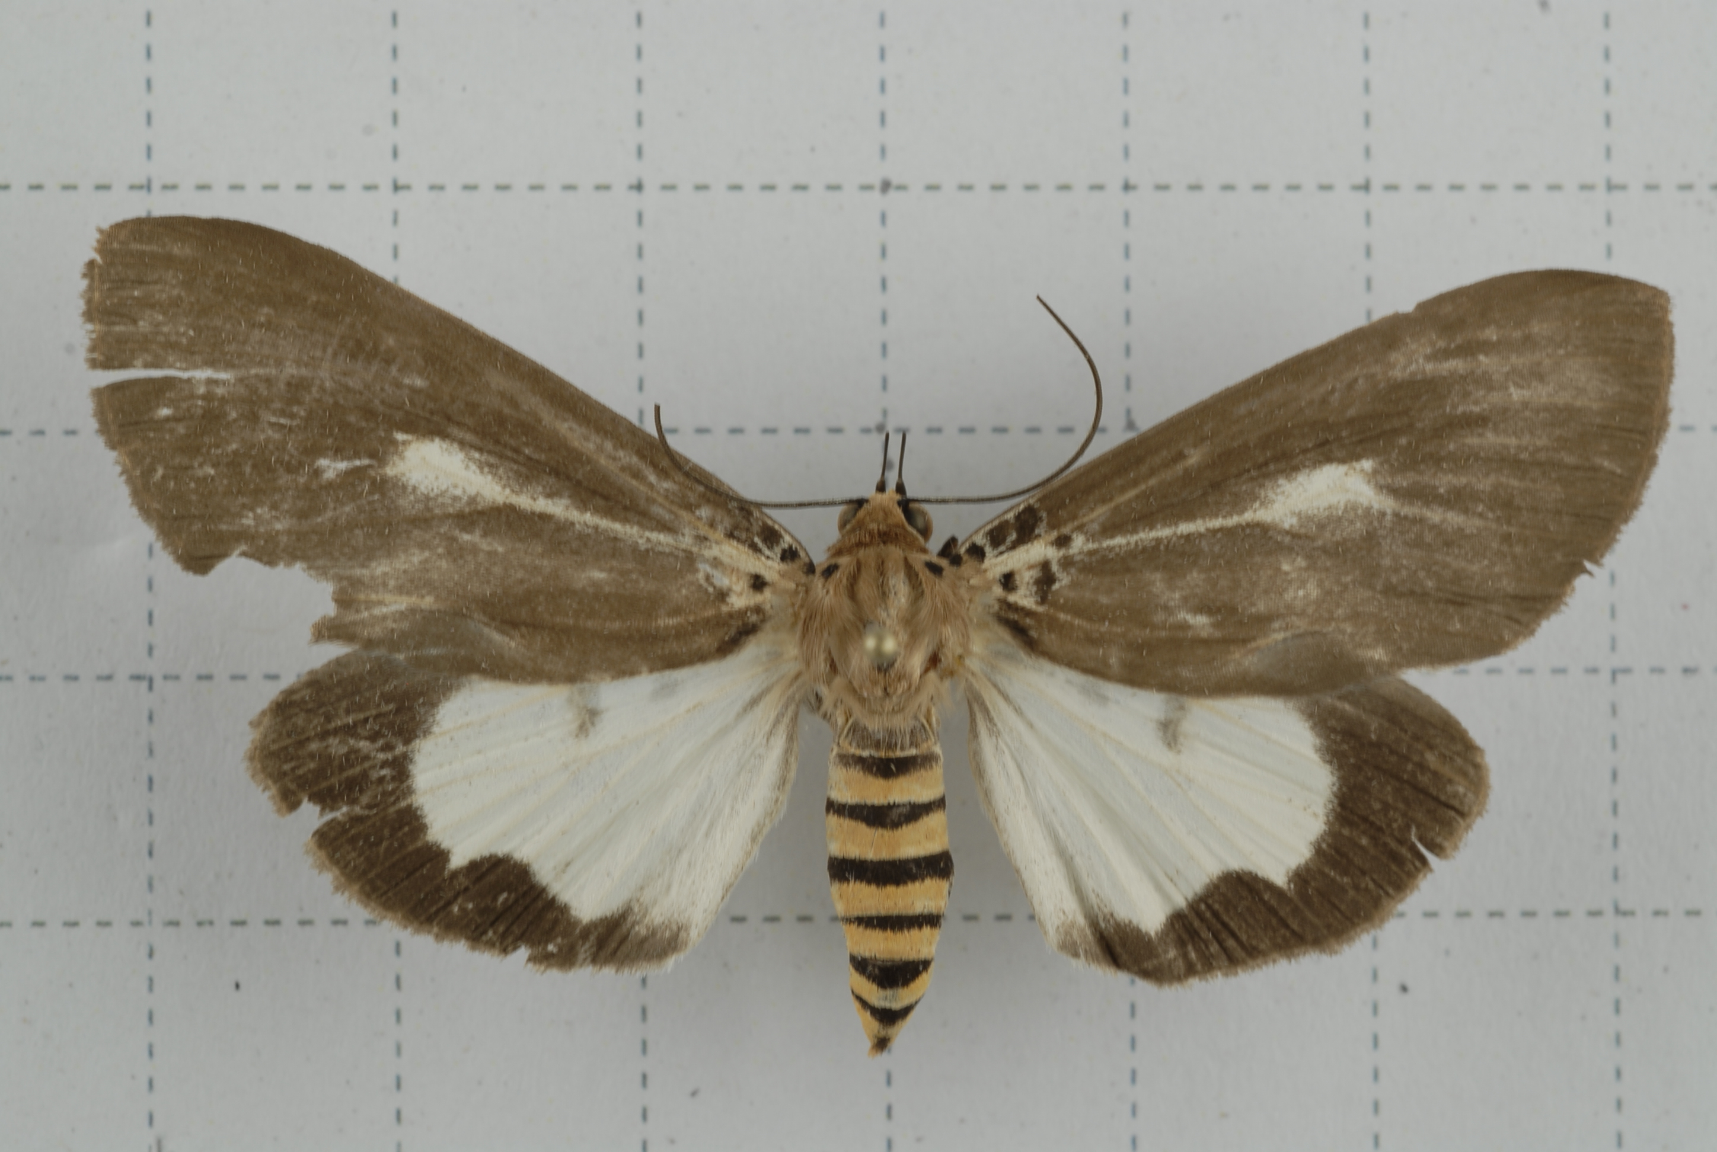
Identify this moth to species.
Asota heliconia zebrina
